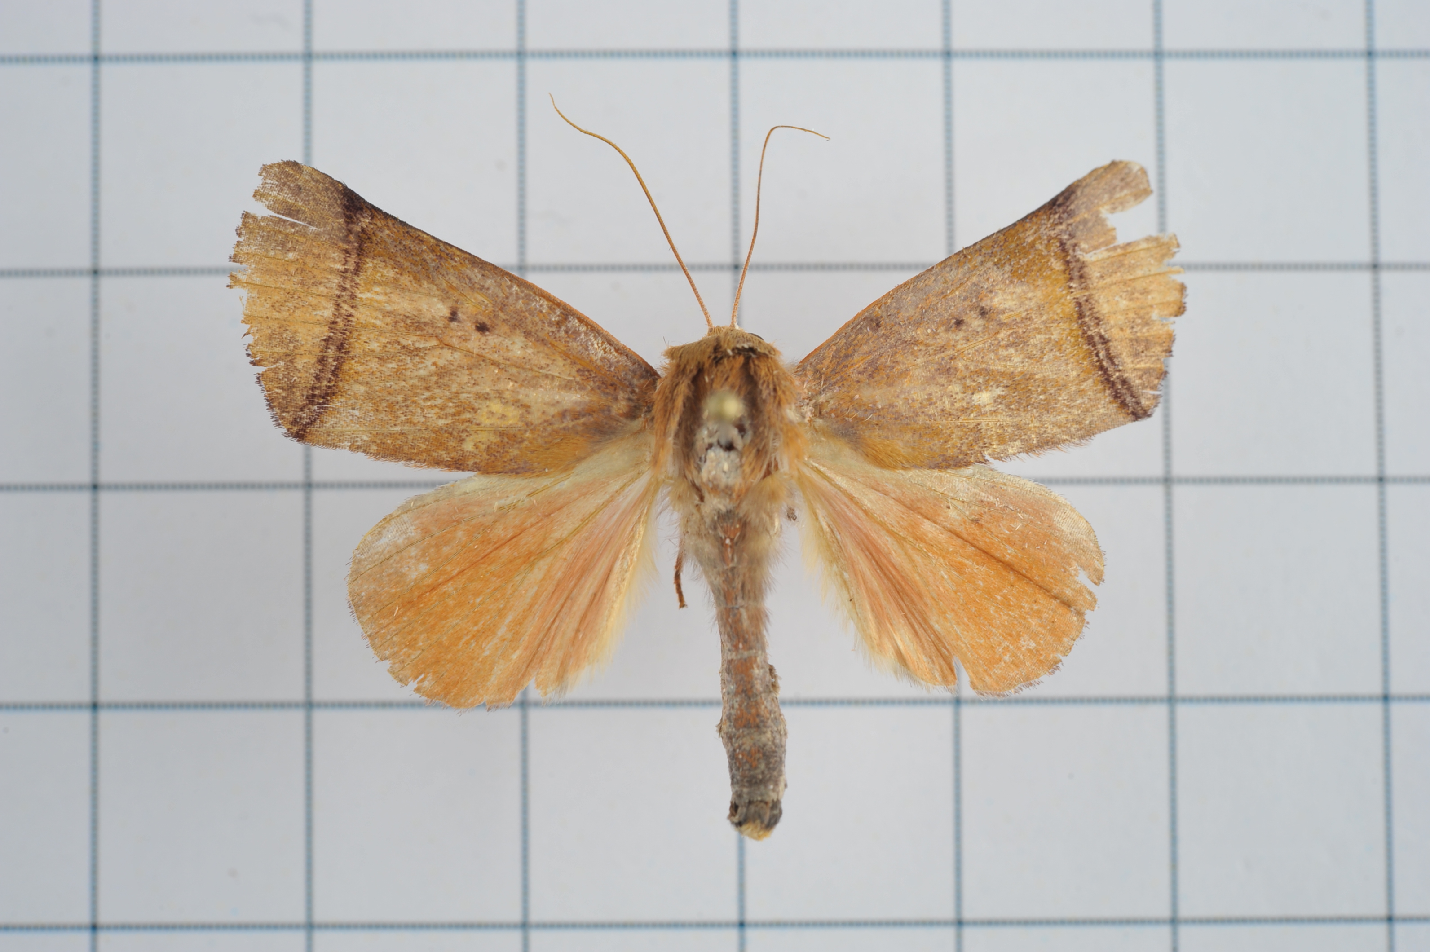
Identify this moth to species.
Carea varipes varipes
